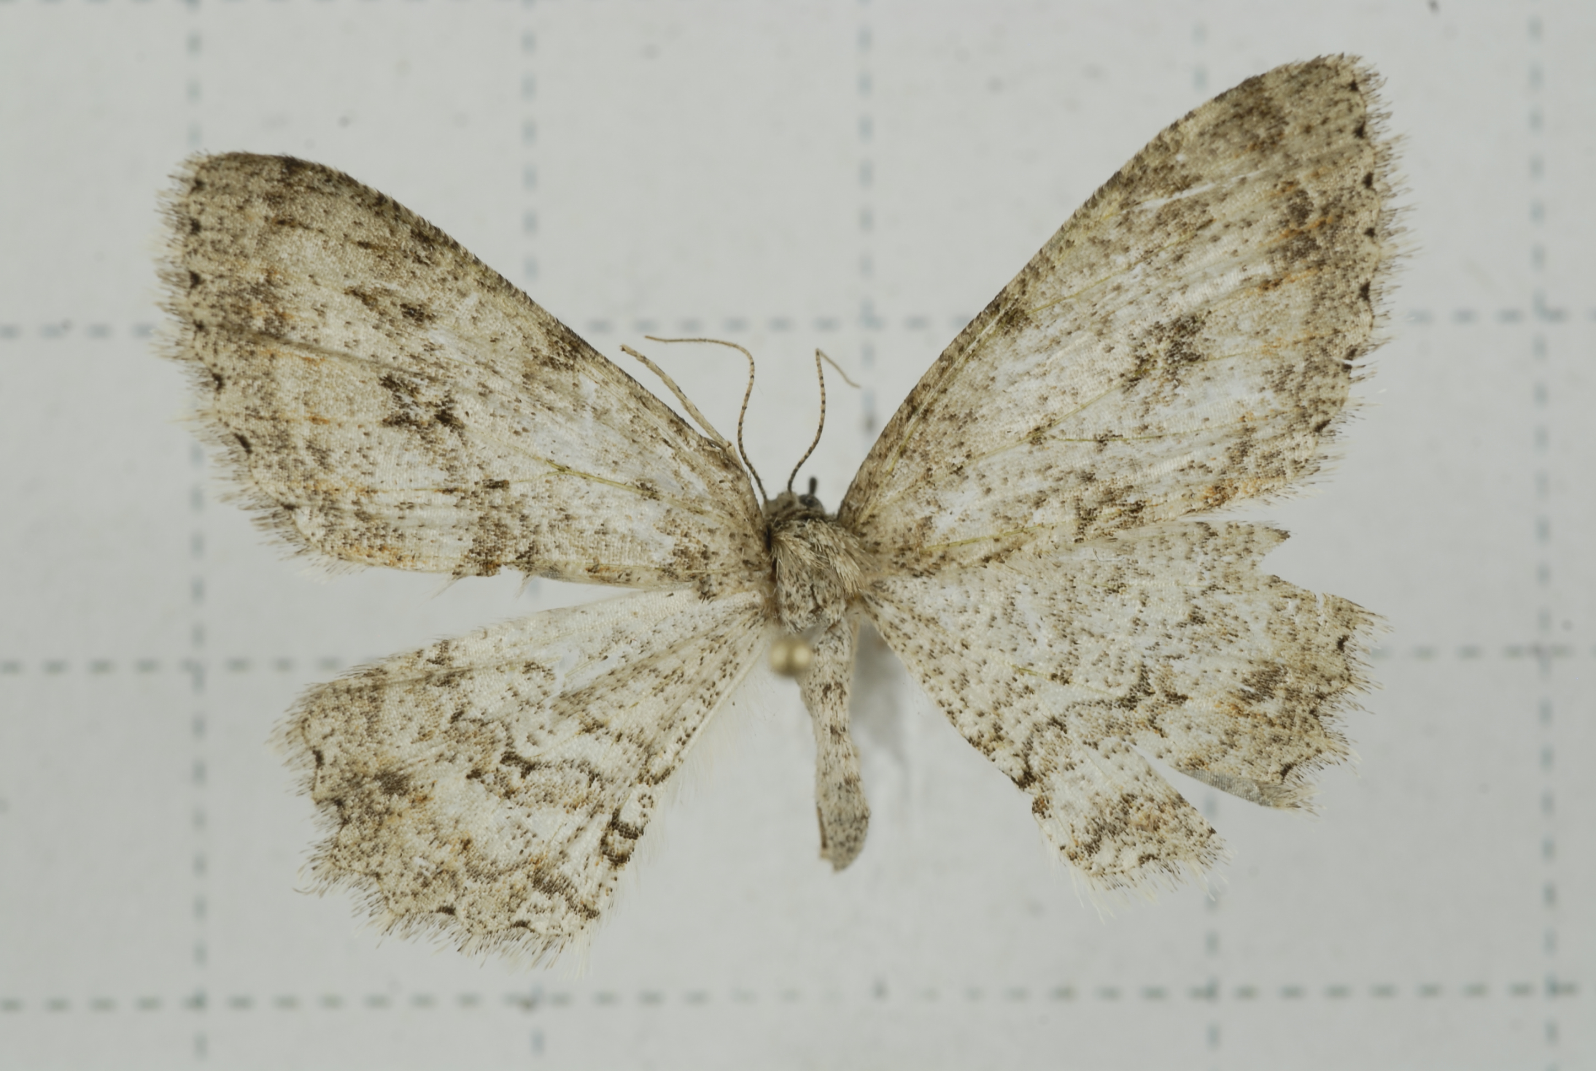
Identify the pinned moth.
Ectropis arizanensis
